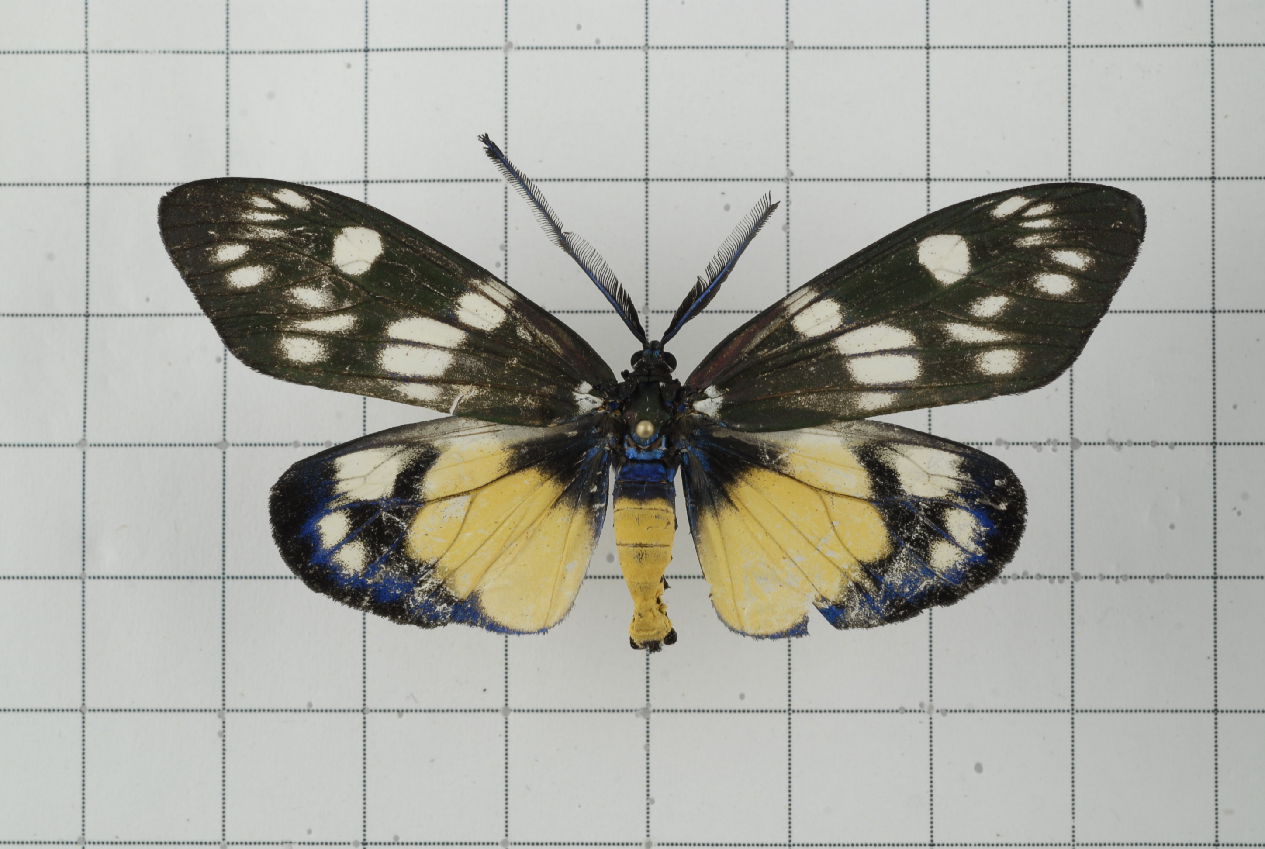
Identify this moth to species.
Eterusia aedea formosana
